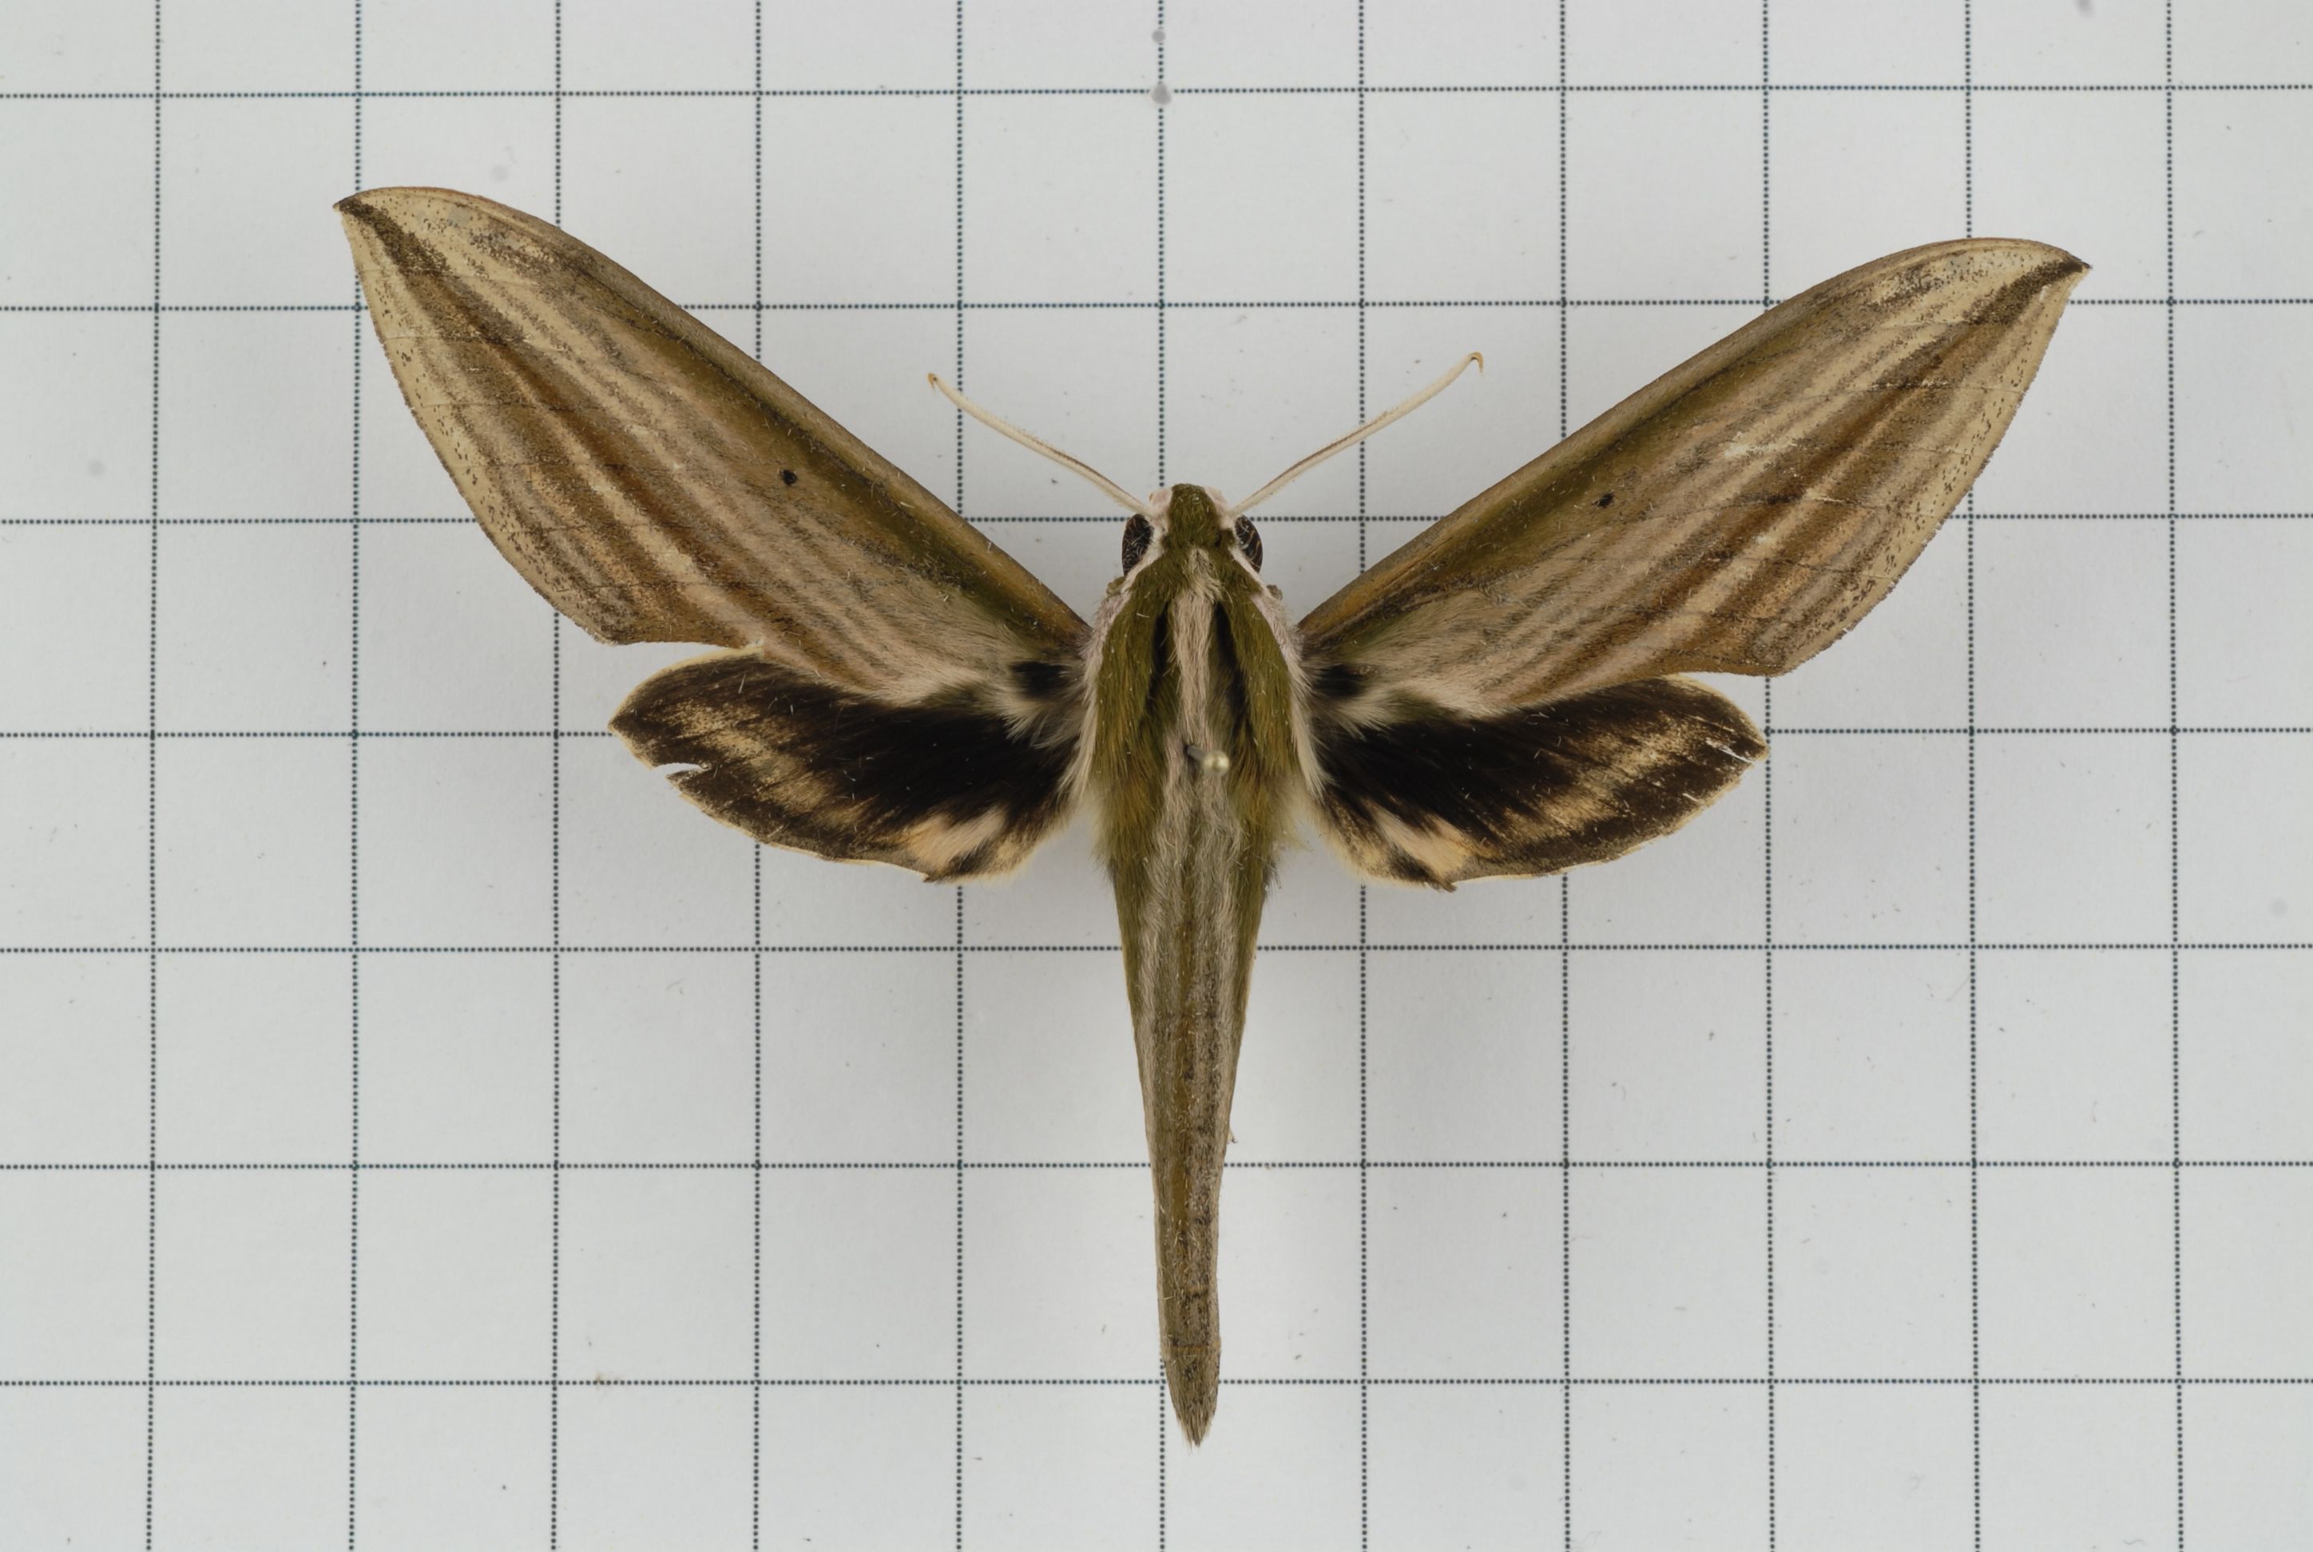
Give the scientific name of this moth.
Cechetra lineosa
